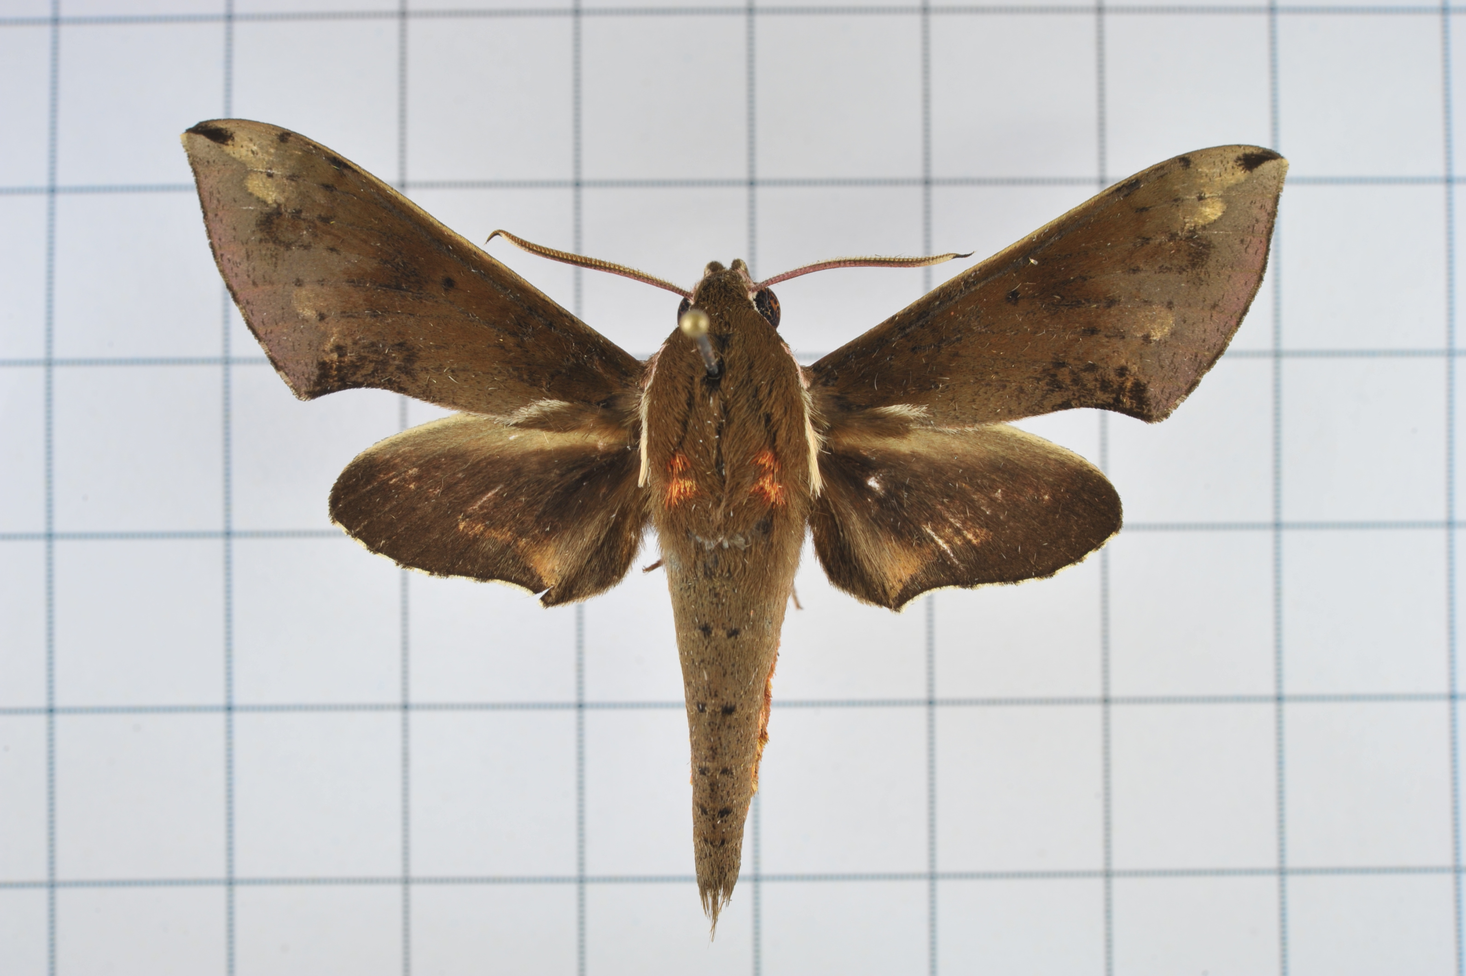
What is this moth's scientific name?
Rhagastis mongoliana
